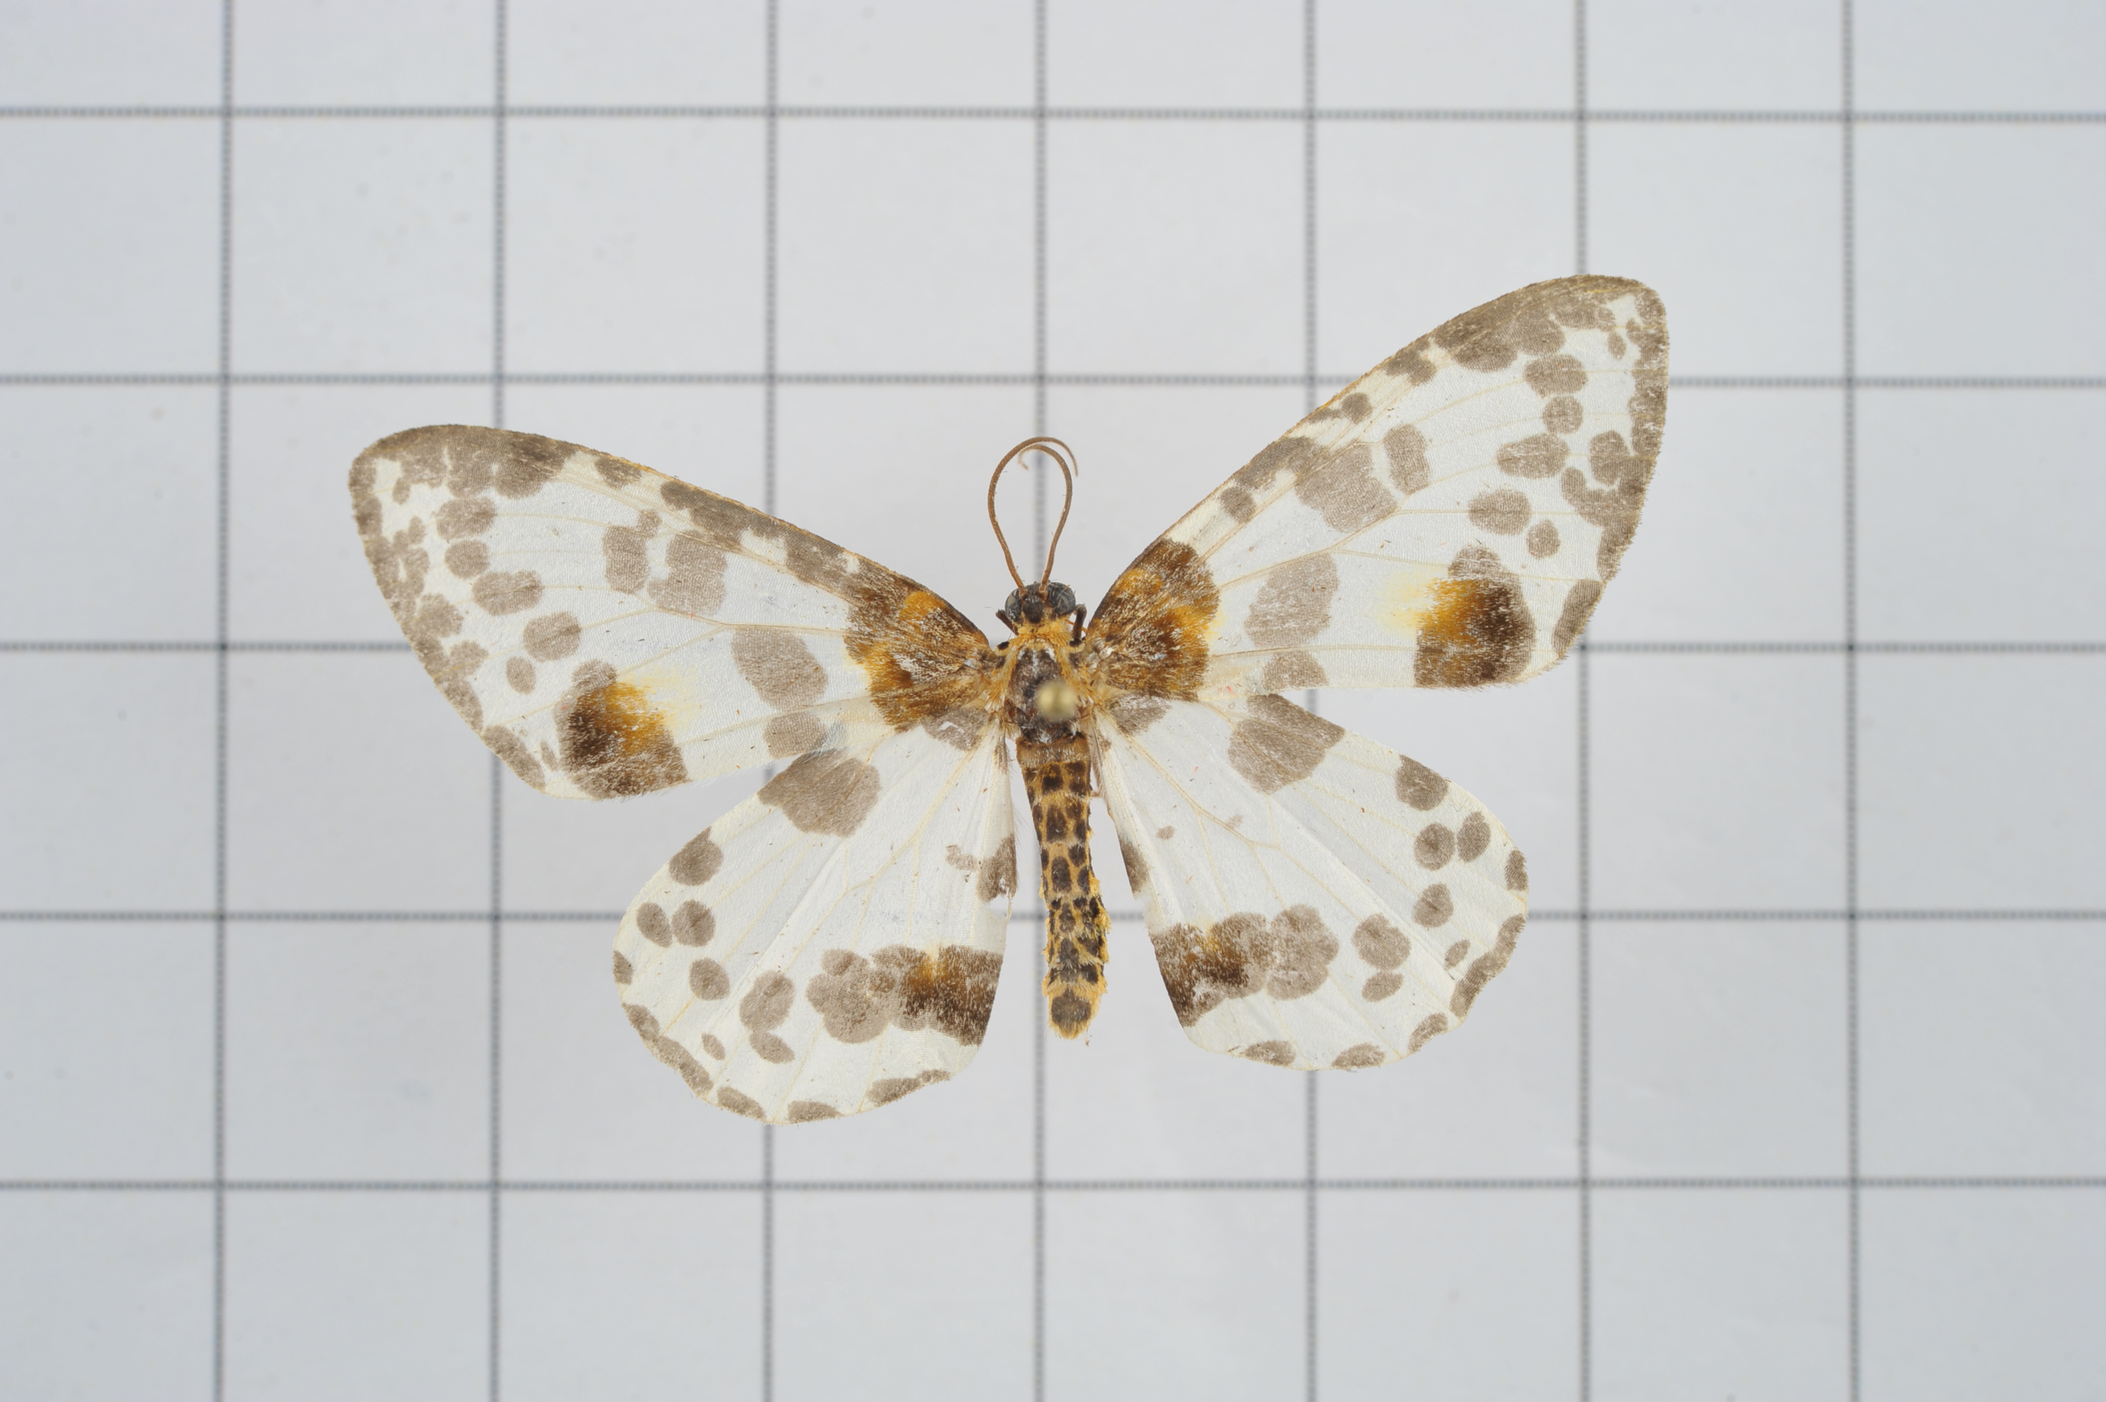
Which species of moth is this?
Abraxas formosilluminata
